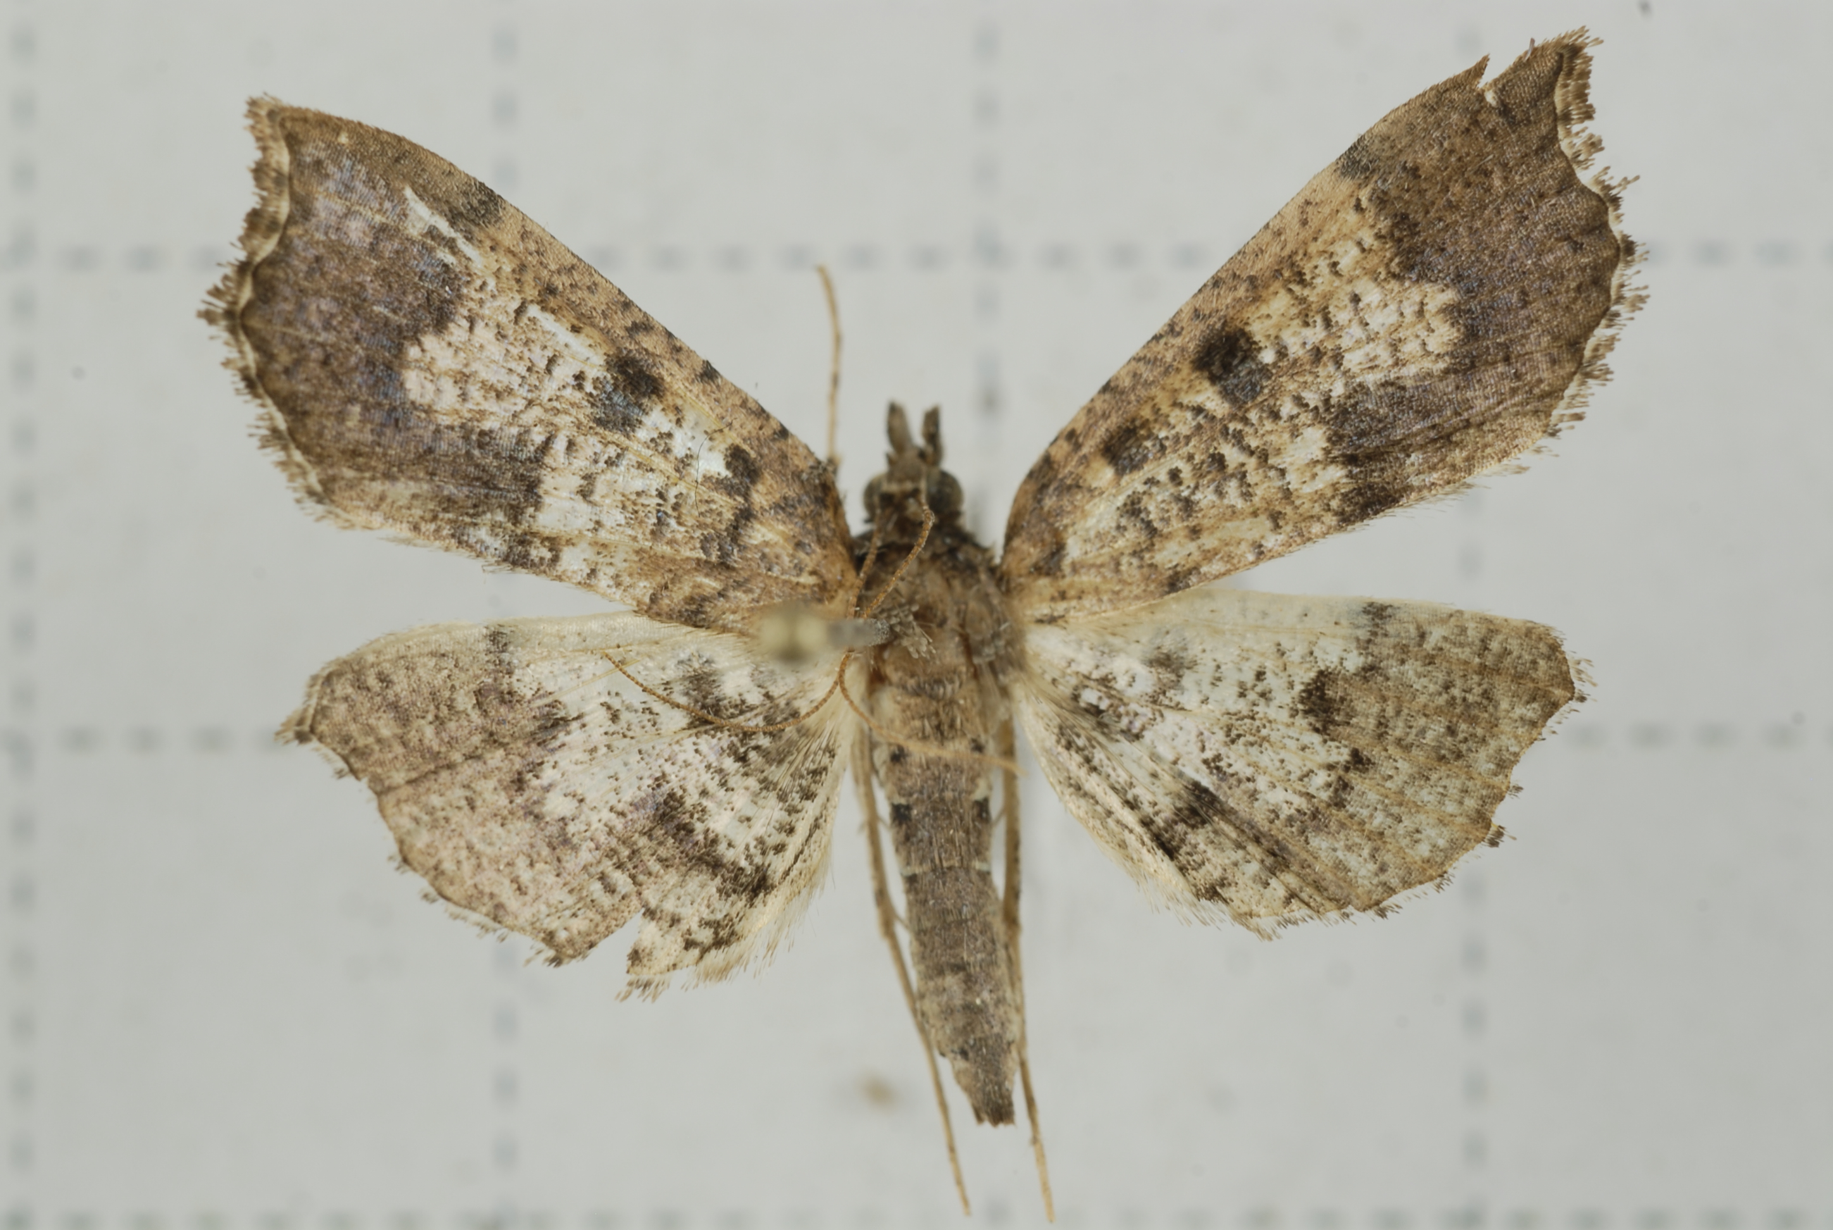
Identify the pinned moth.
Ceratarcha umbrosa
